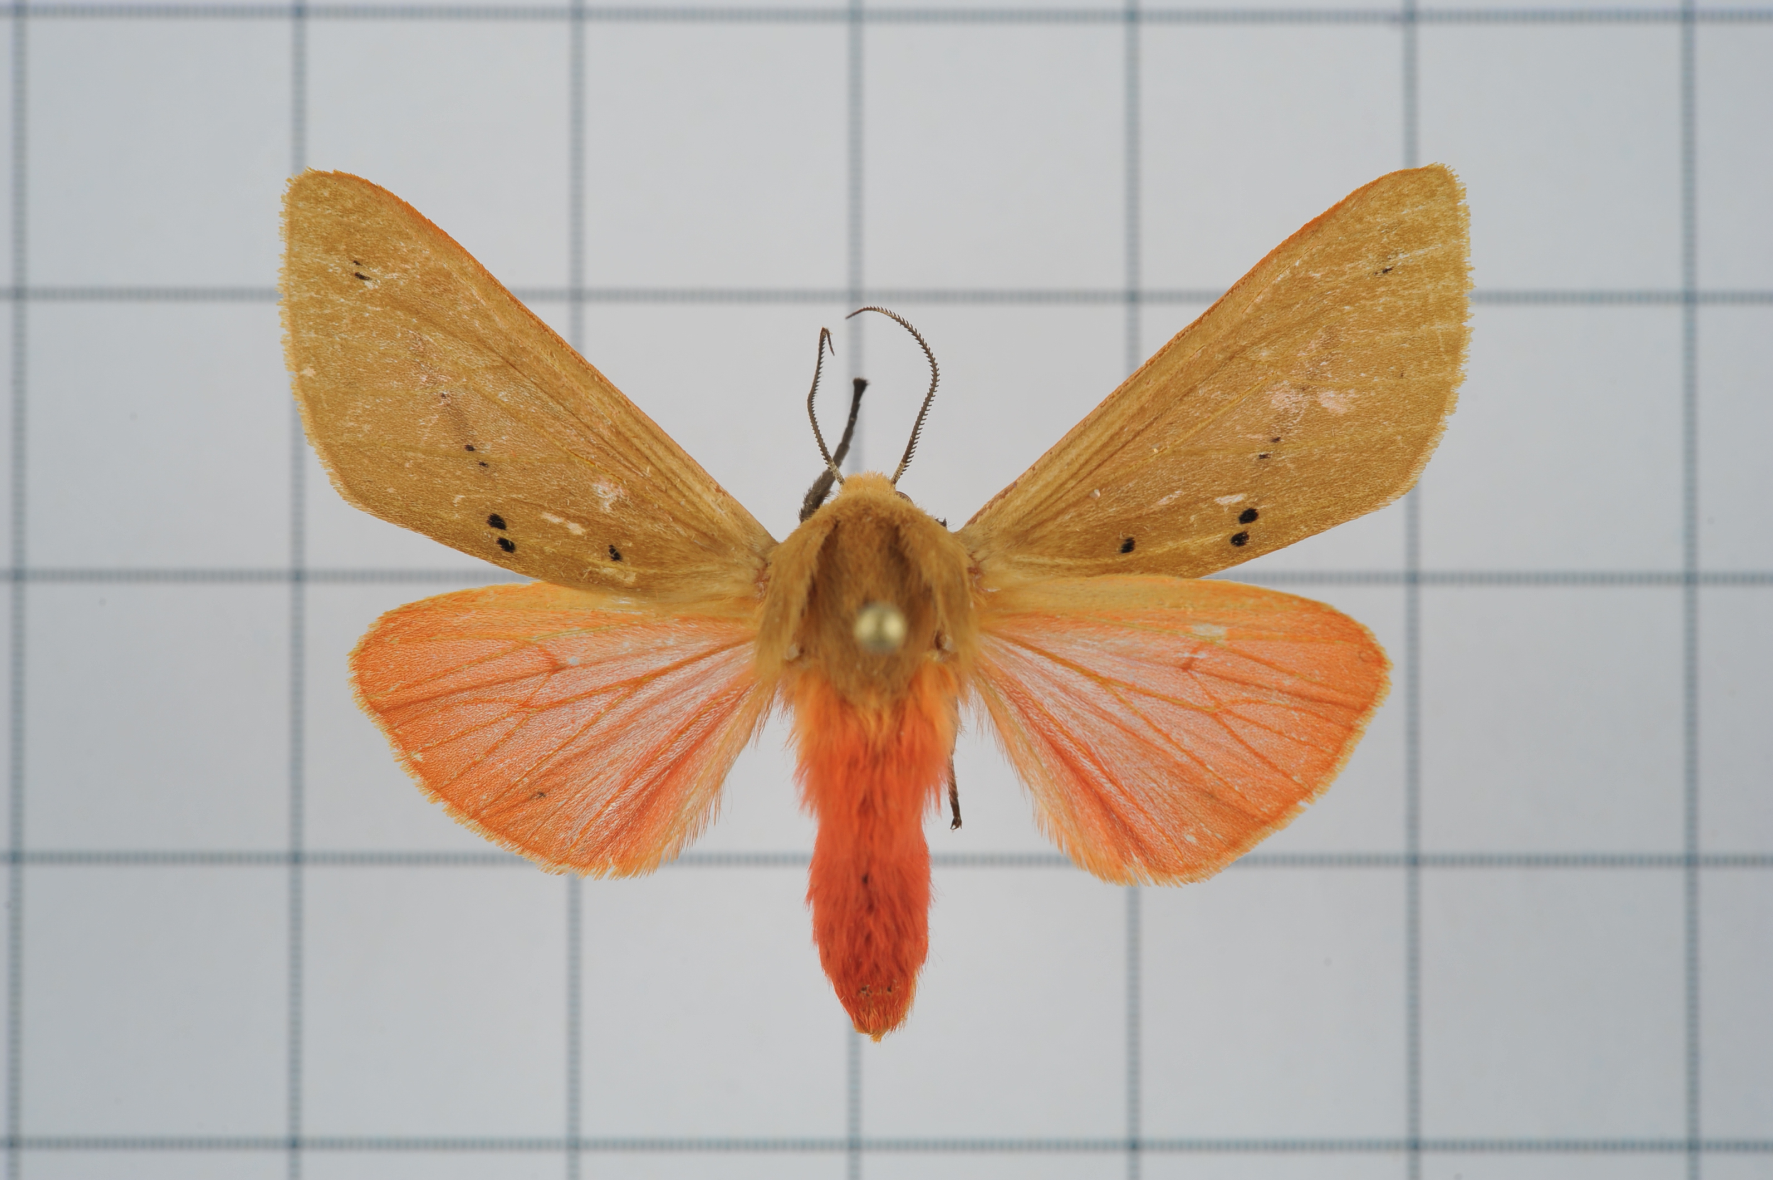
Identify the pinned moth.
Spilarctia wilemani
